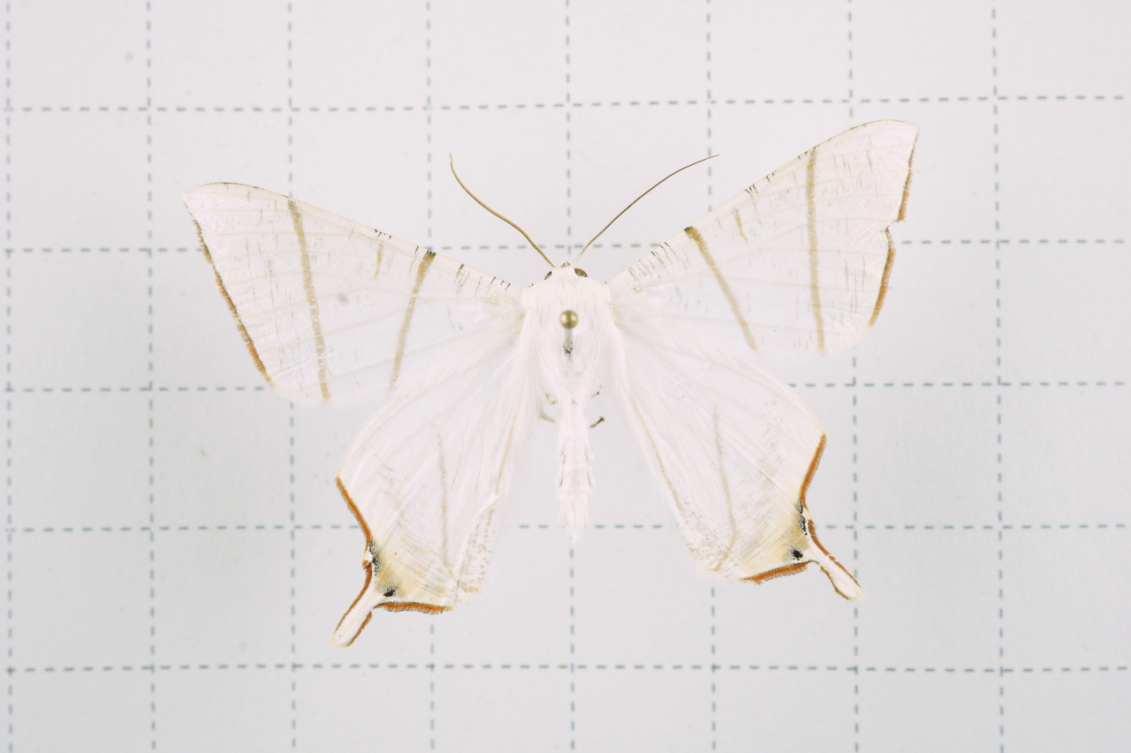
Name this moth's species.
Ourapteryx clara formosana
